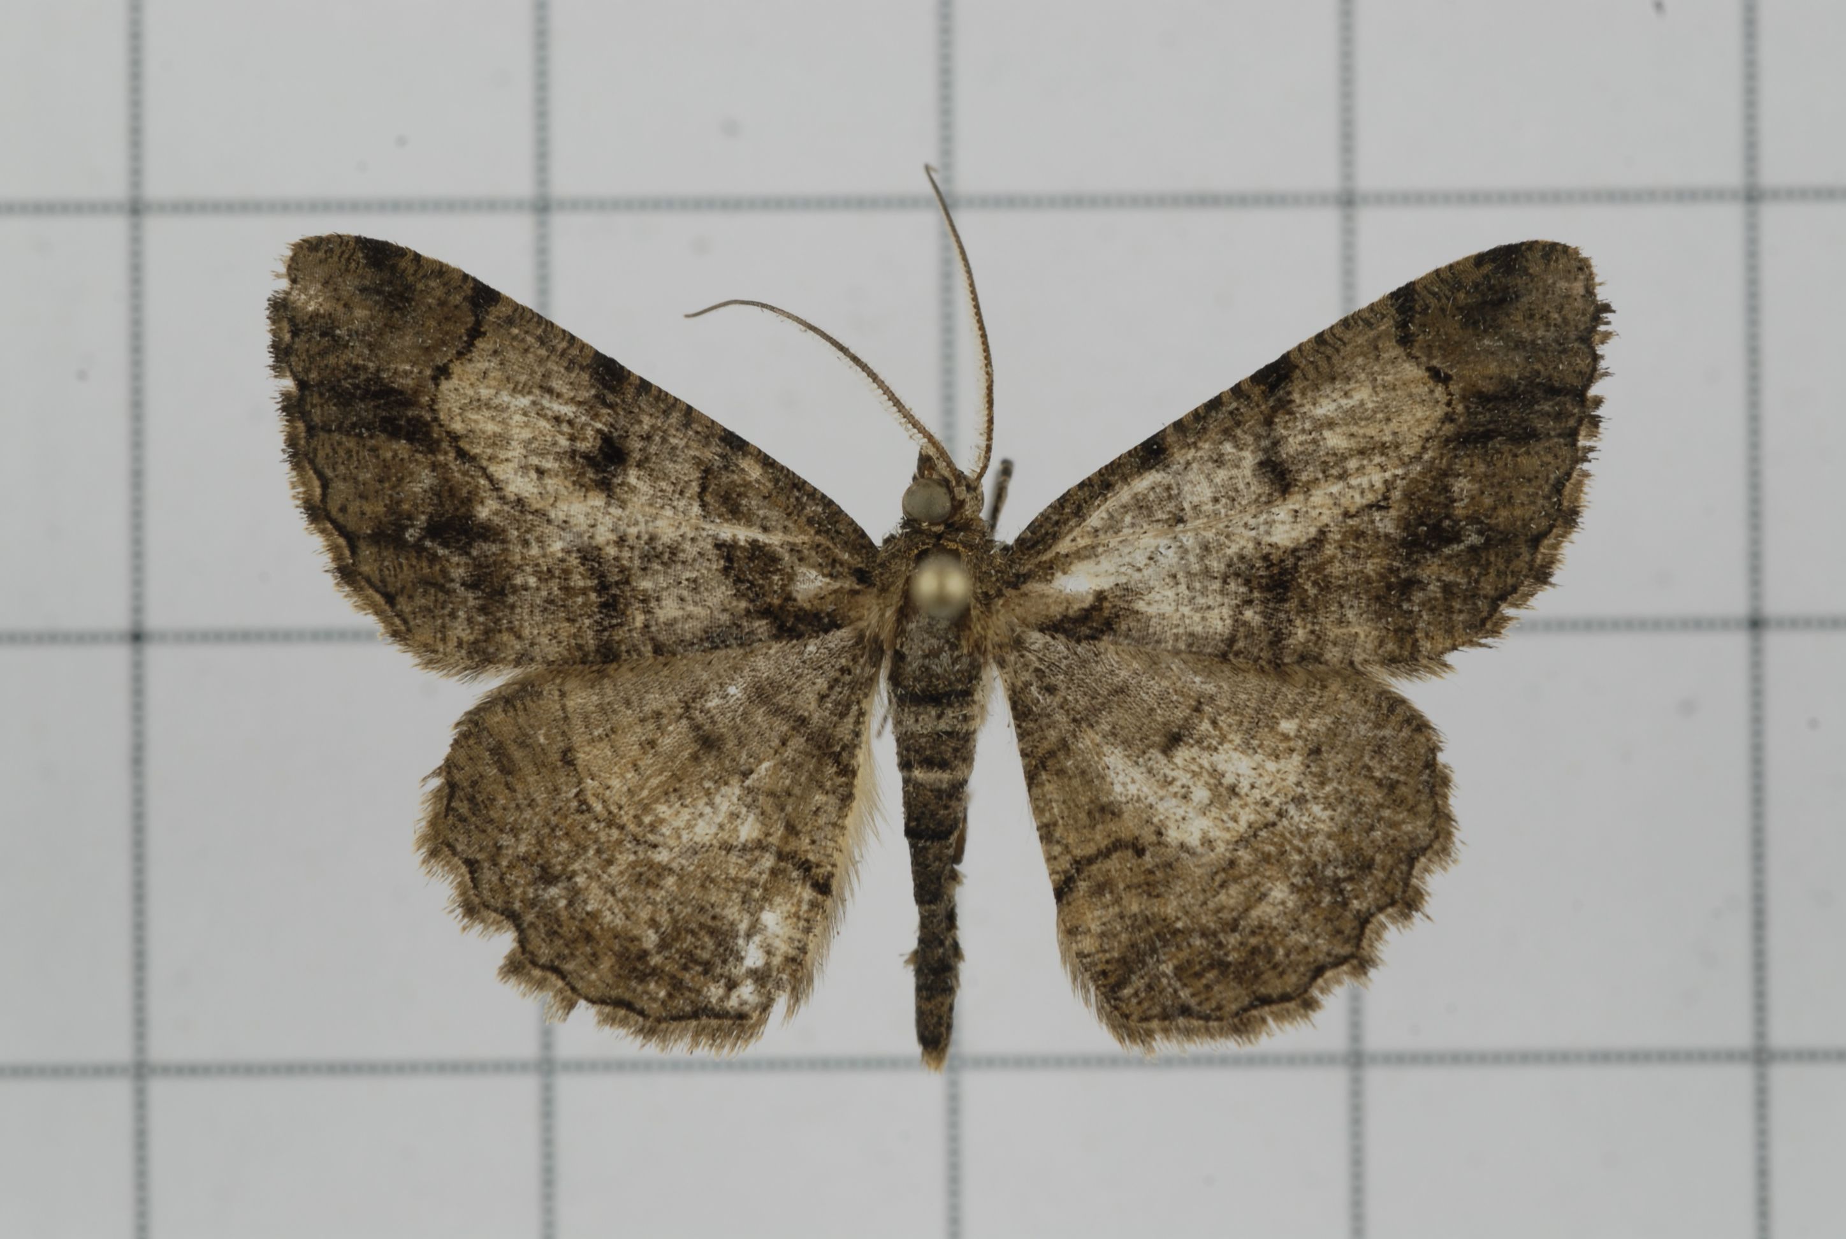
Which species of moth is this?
Psilalcis pulveraria
